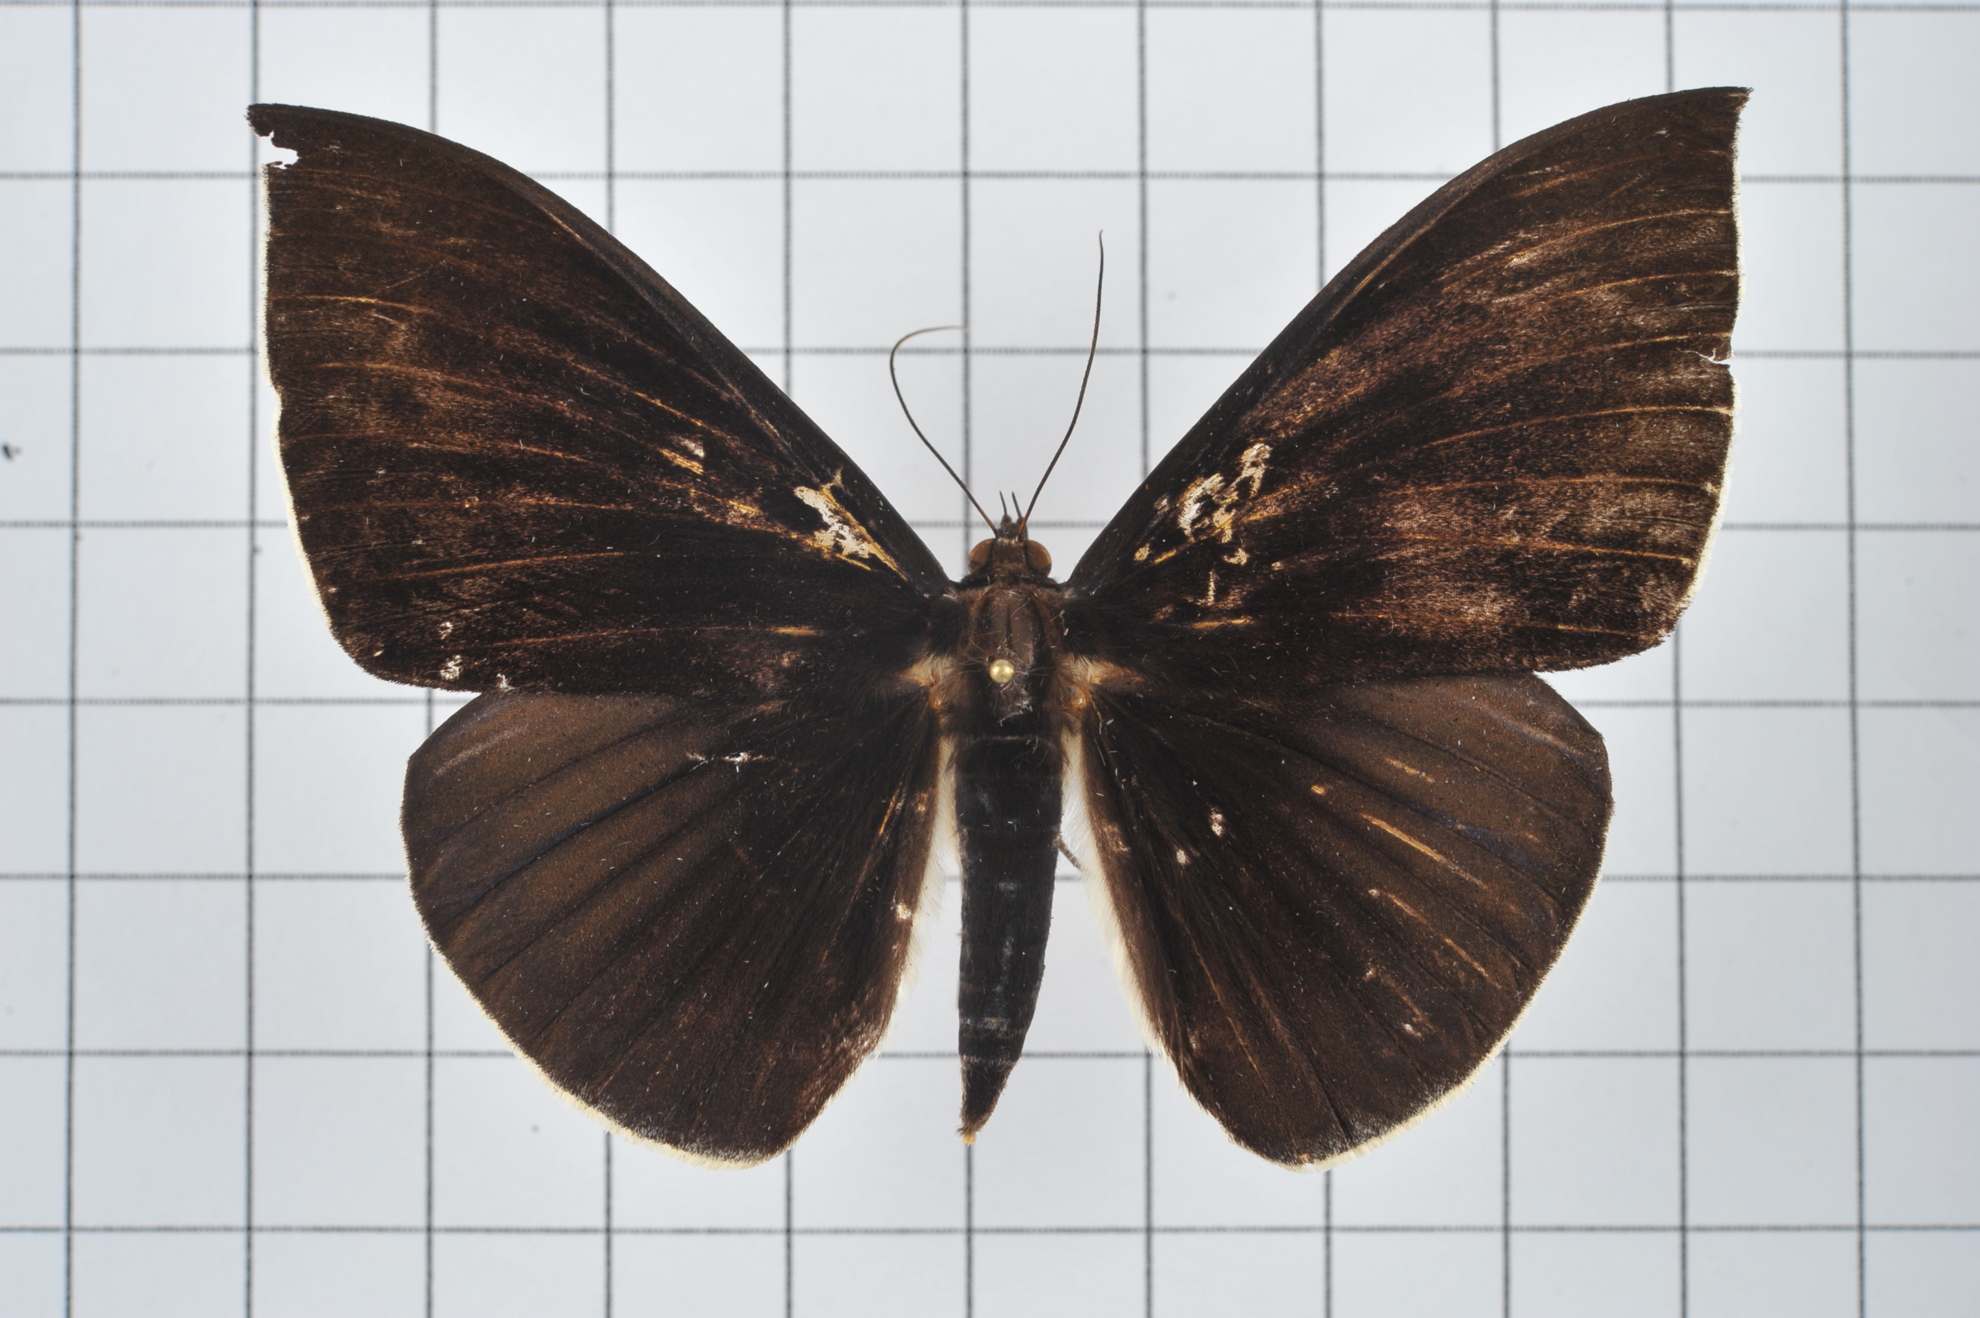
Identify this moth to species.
Lygniodes hypoleuca
